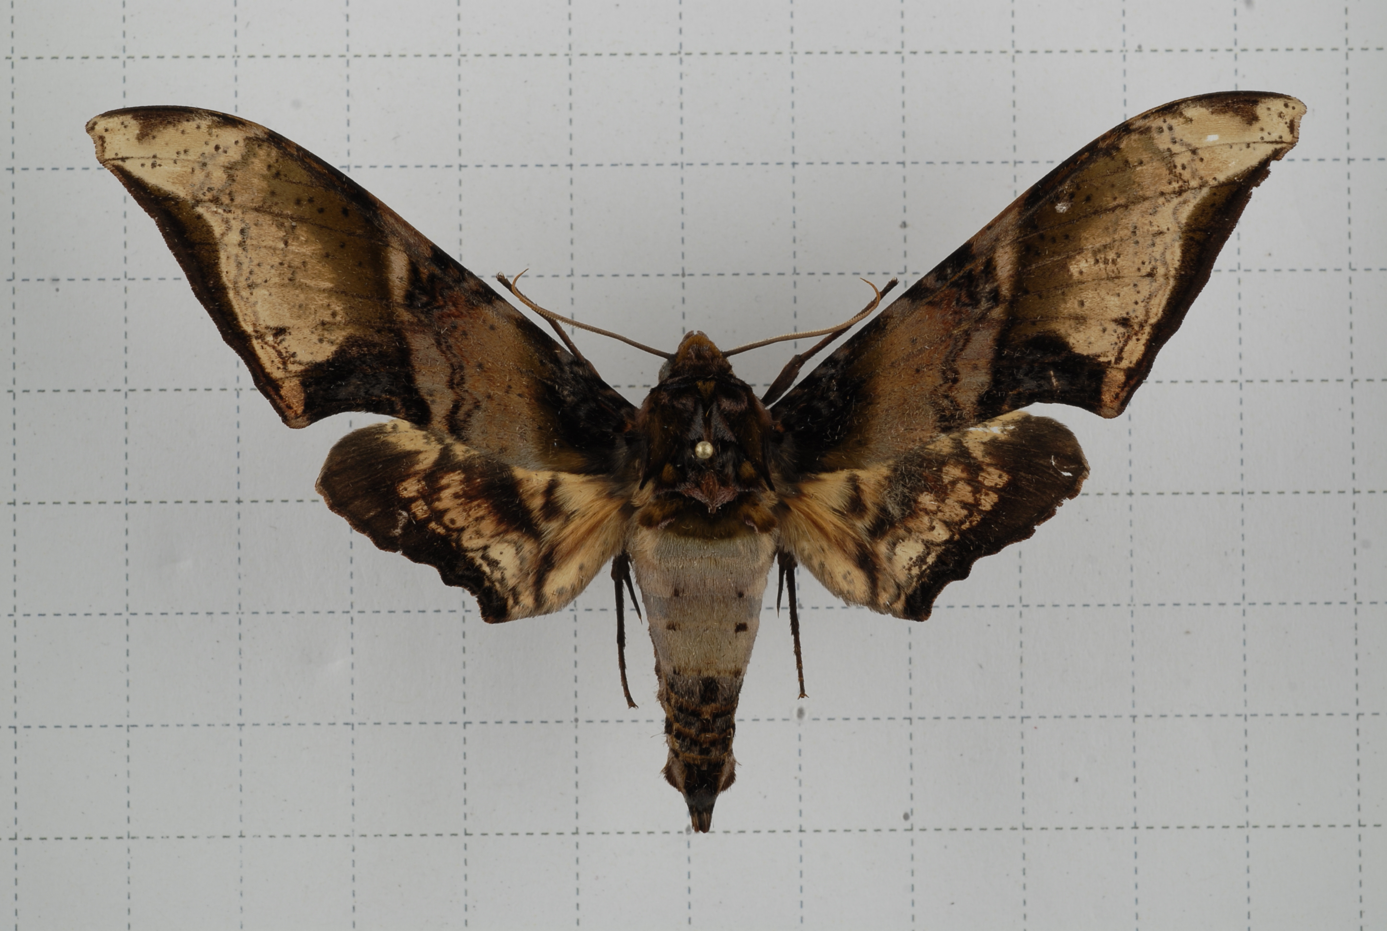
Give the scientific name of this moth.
Amplypterus mansoni takamukui
